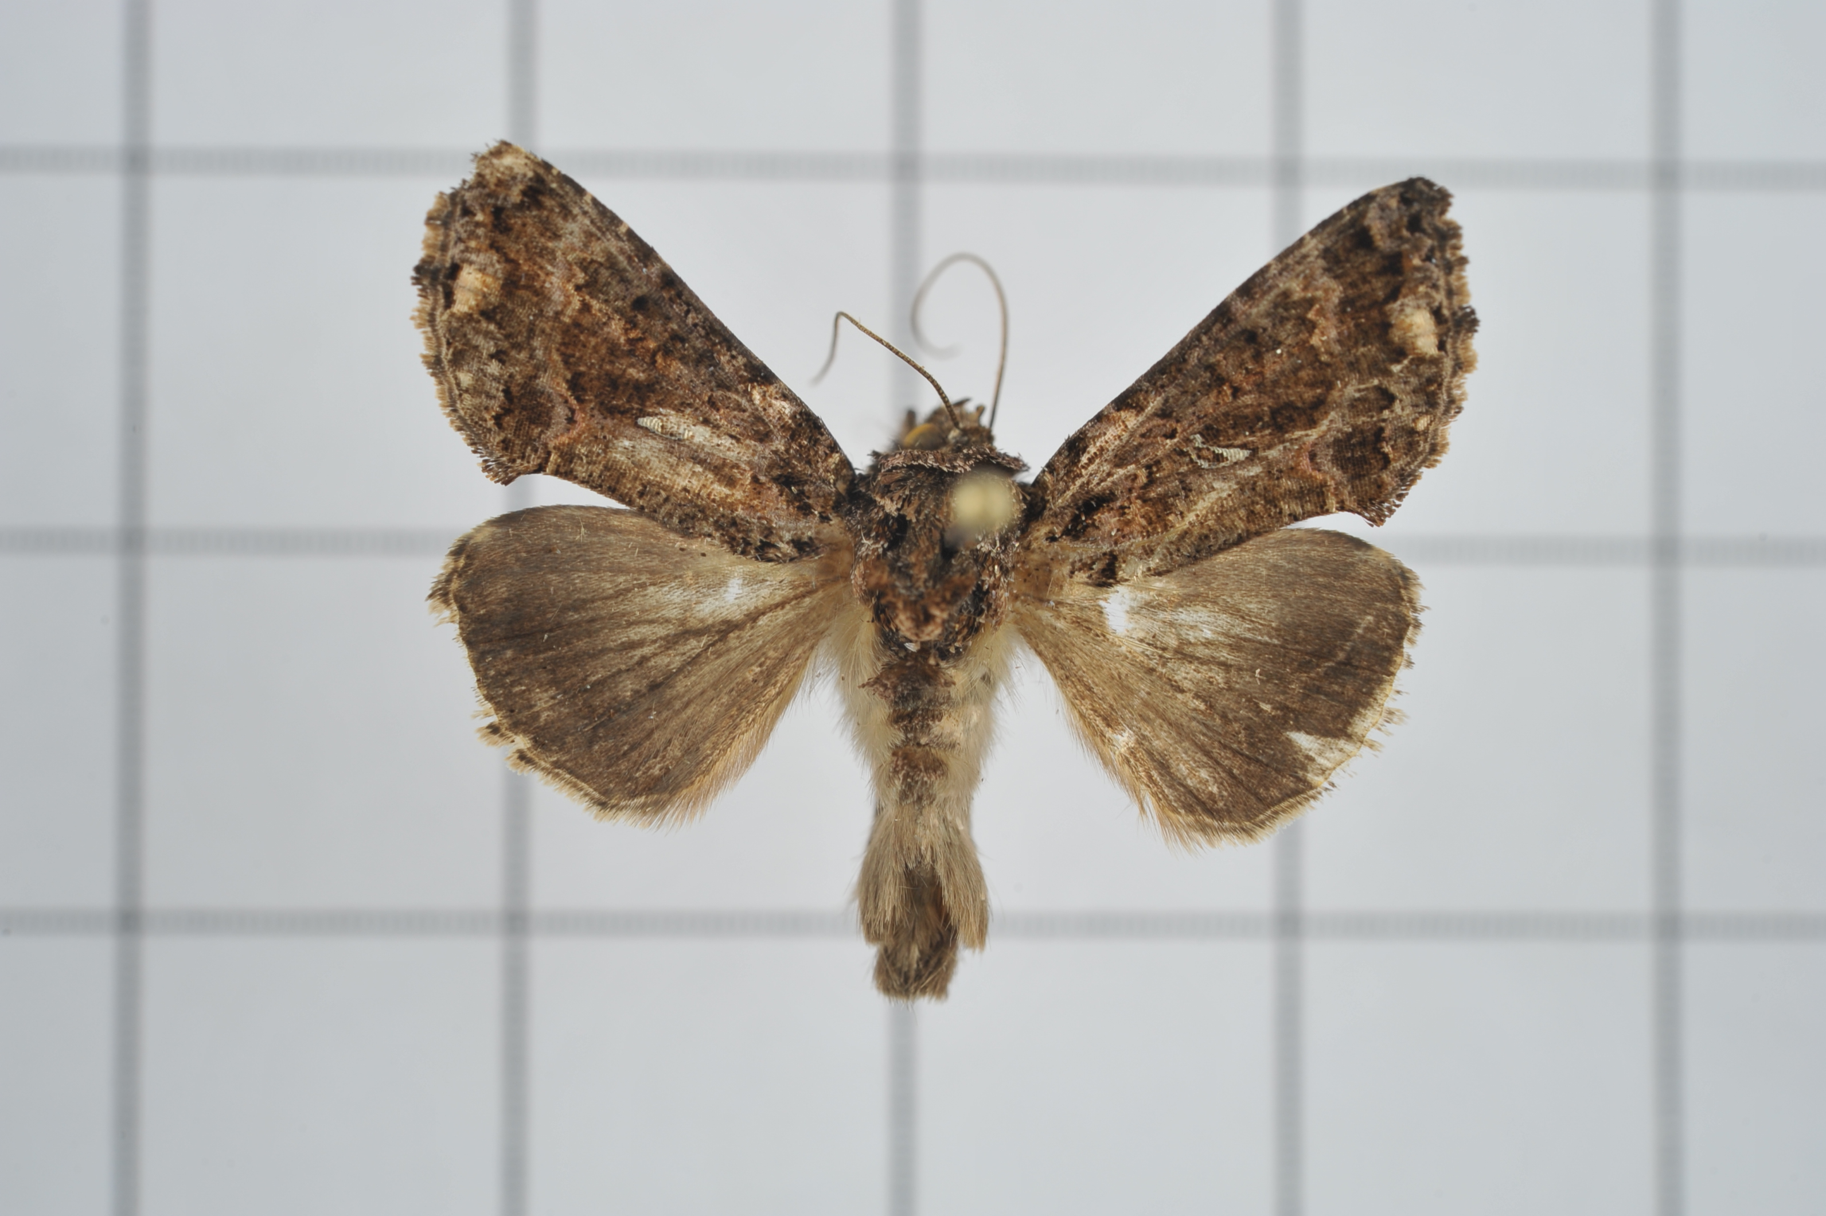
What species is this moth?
Ctenoplusia sumbawana
